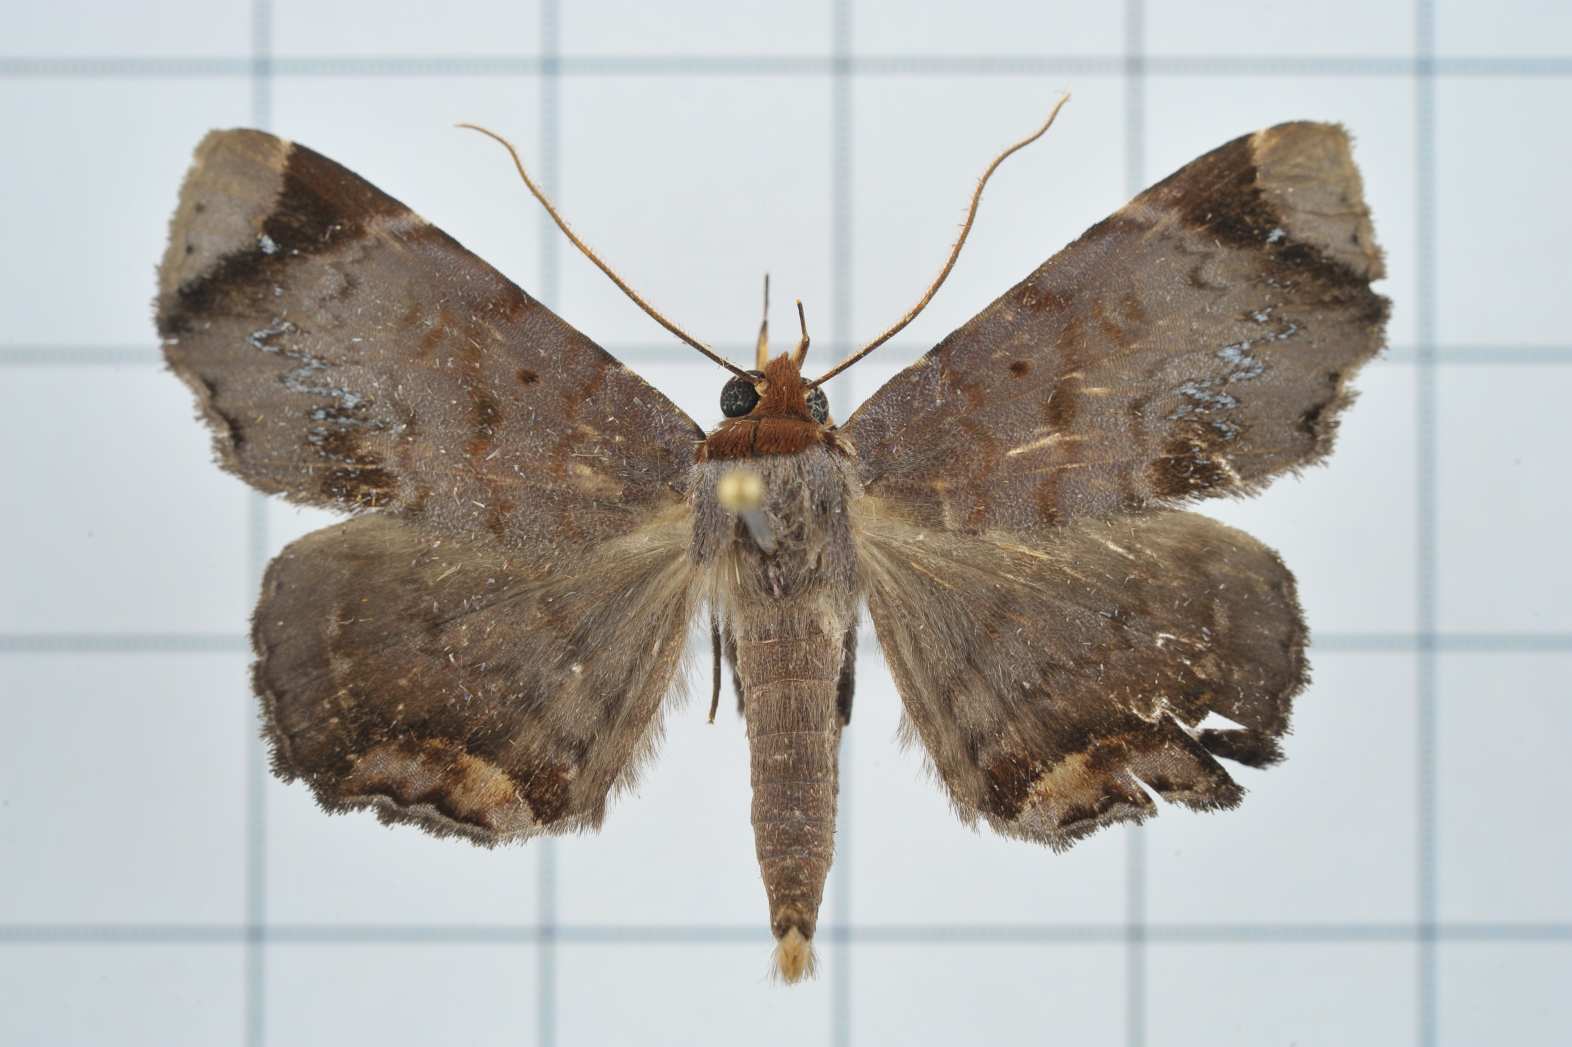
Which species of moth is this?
Mecodina albodentata
